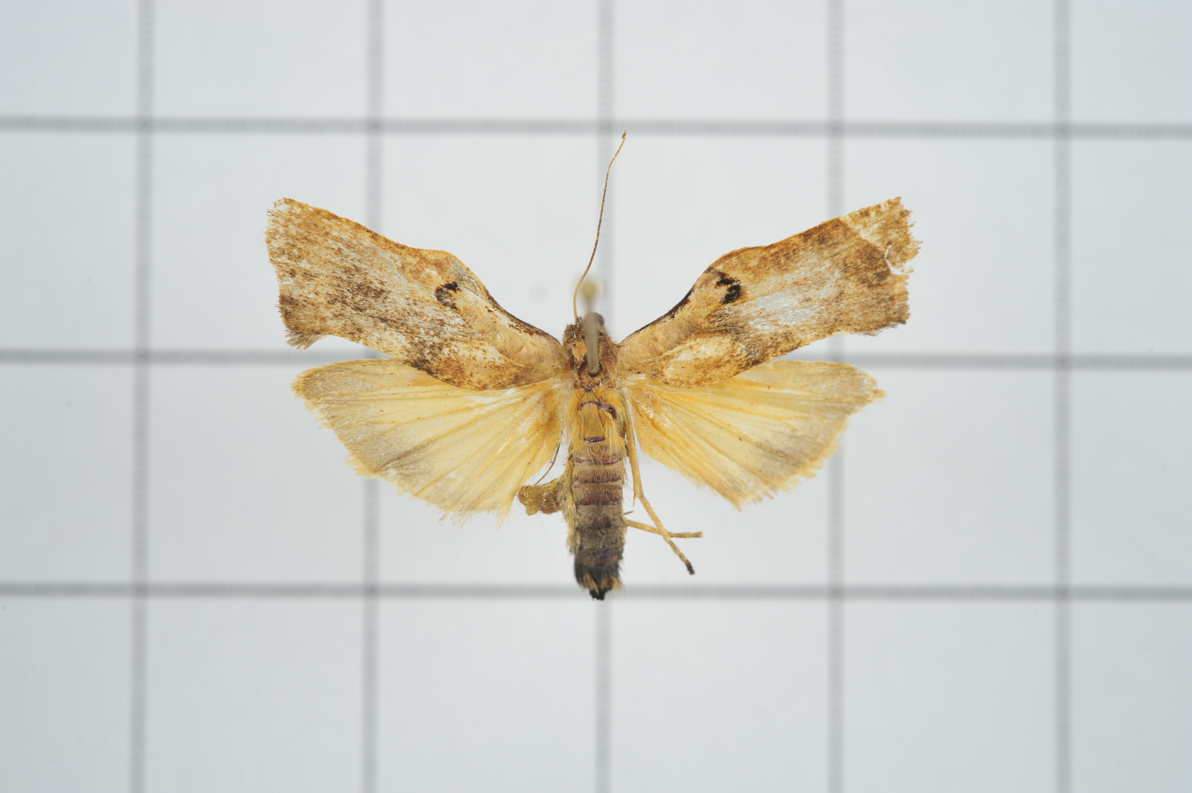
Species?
Teulisna tumida
